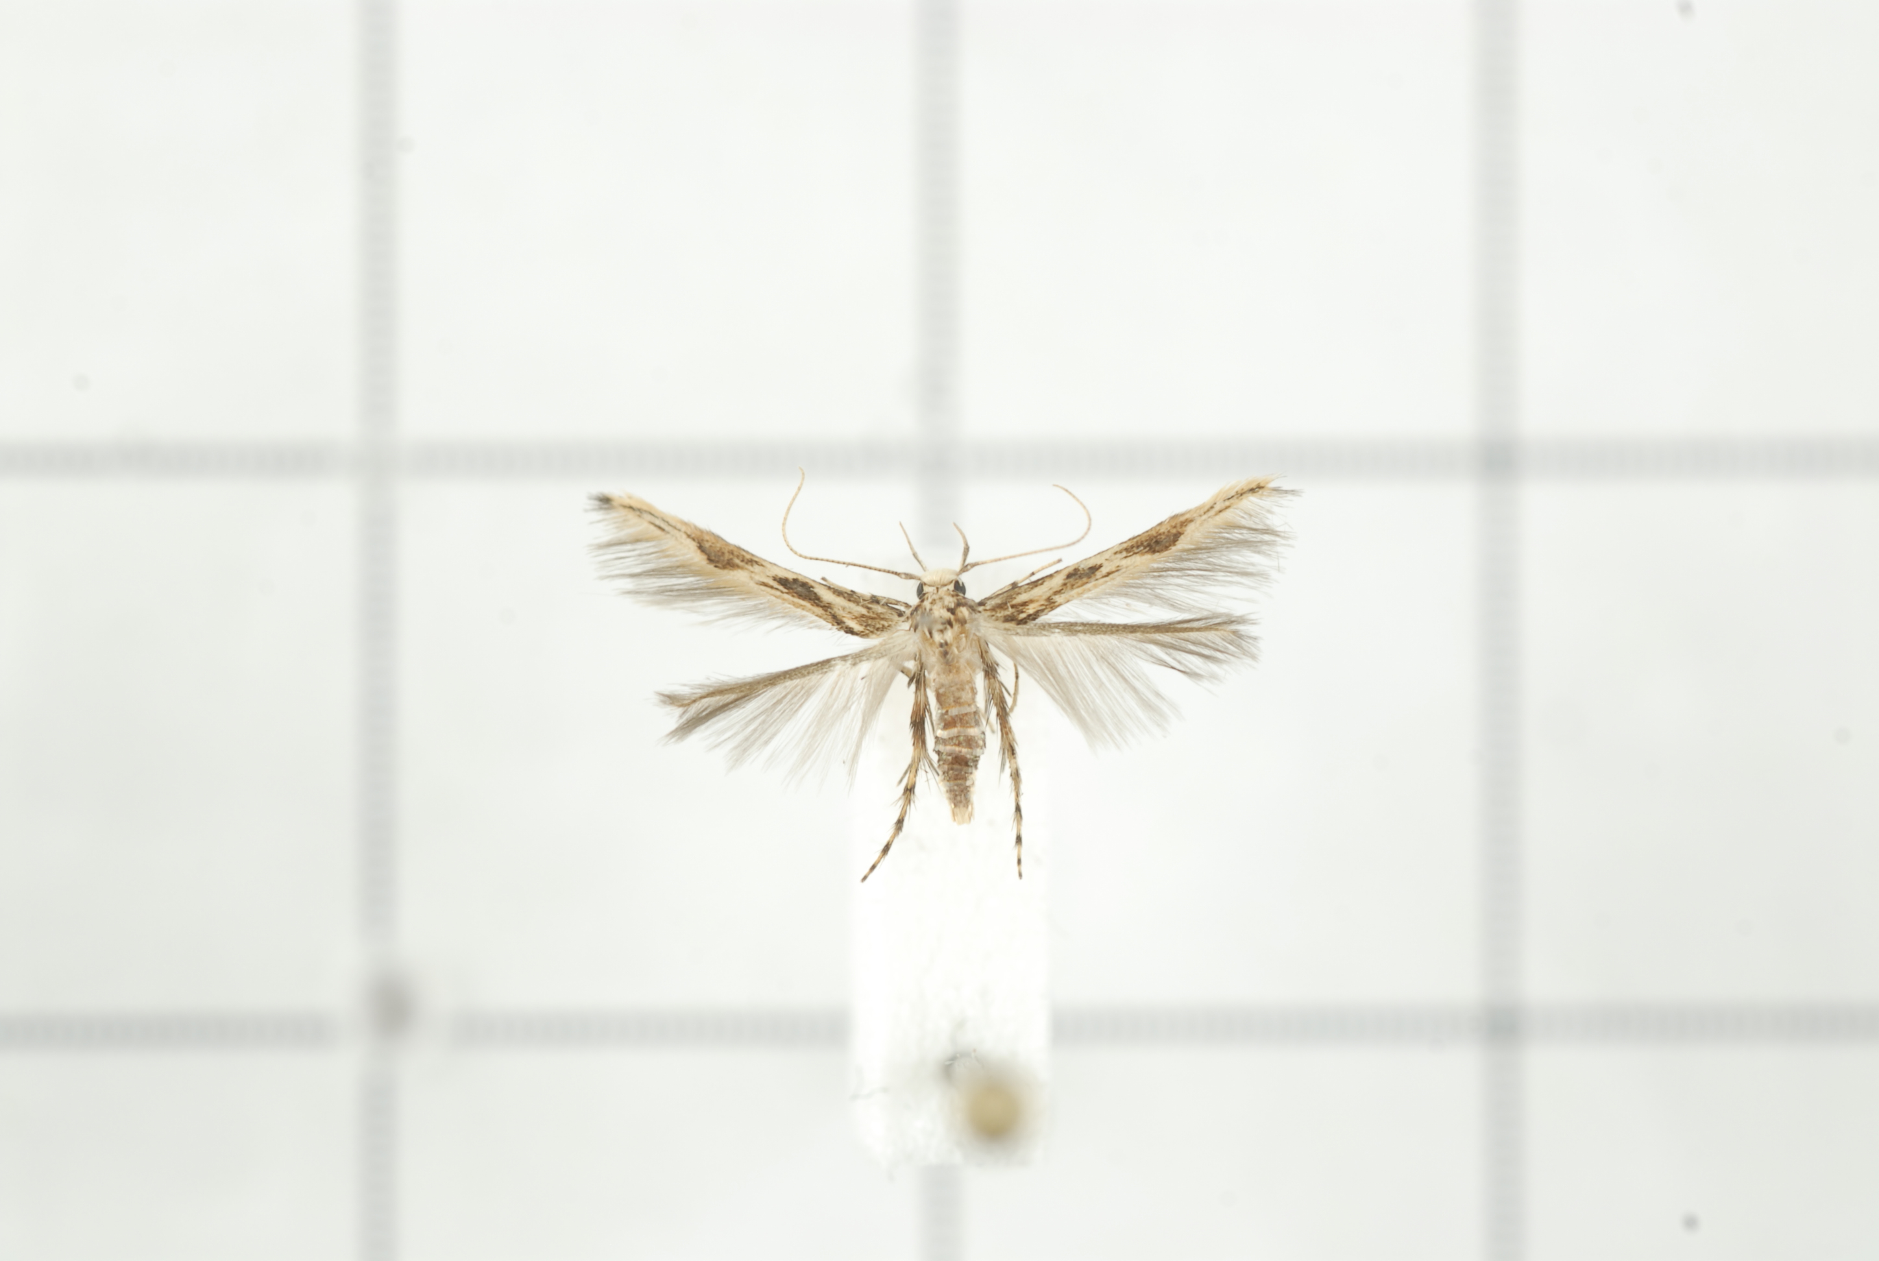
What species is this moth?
Stathmopoda stimulata
